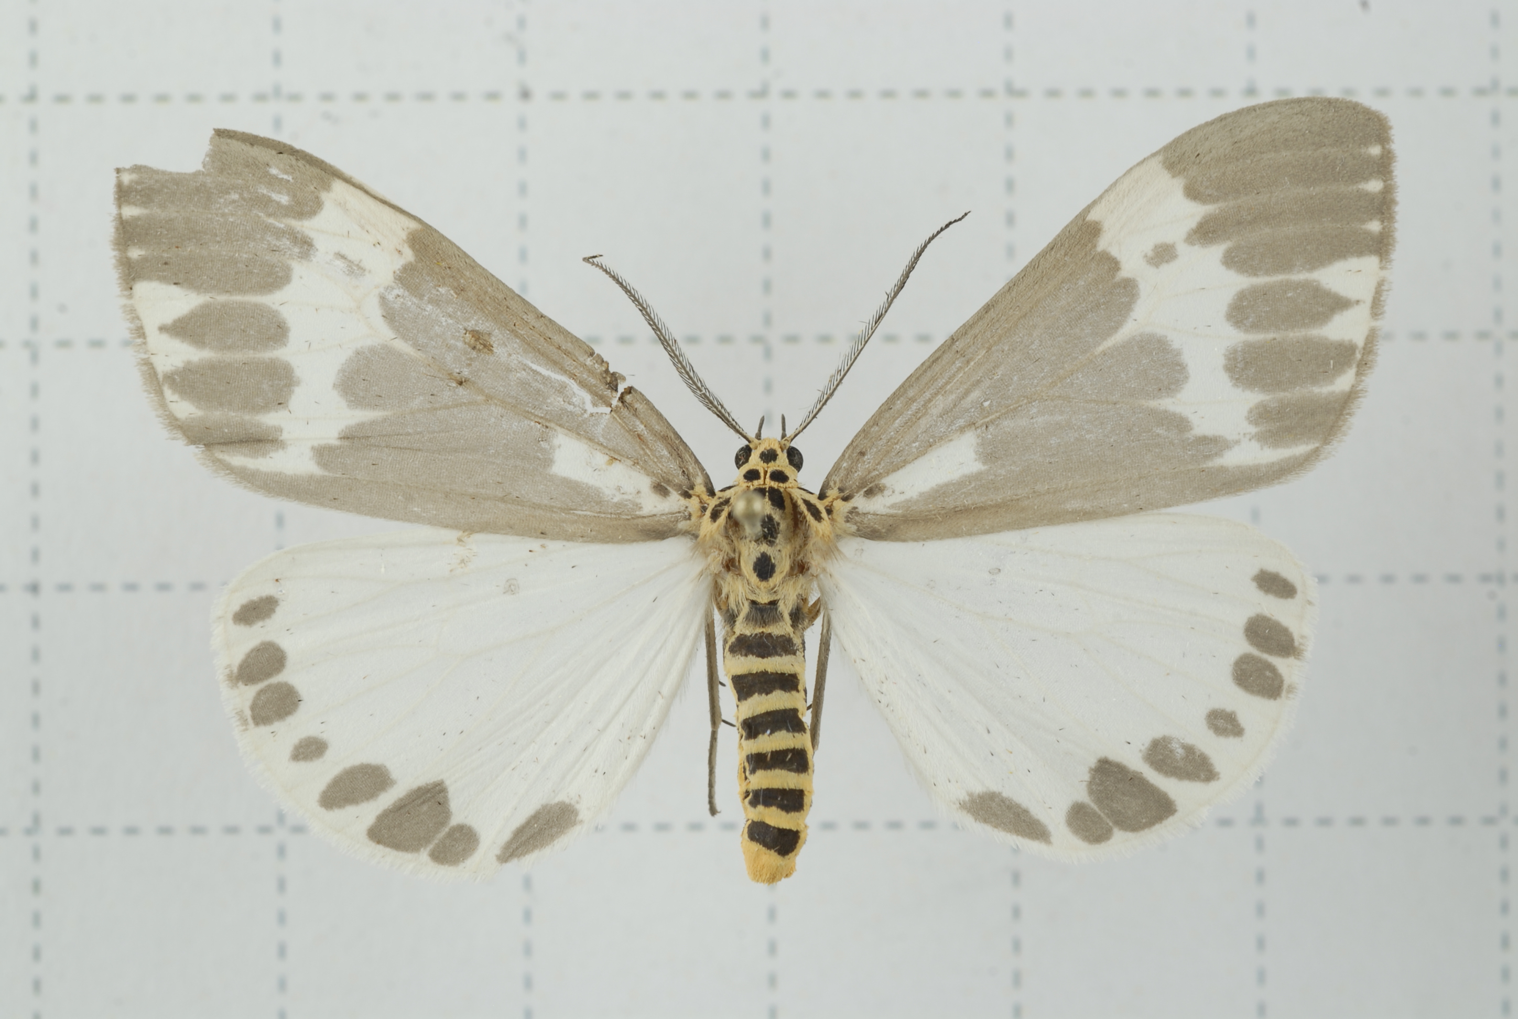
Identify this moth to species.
Nyctemera albofasciata
